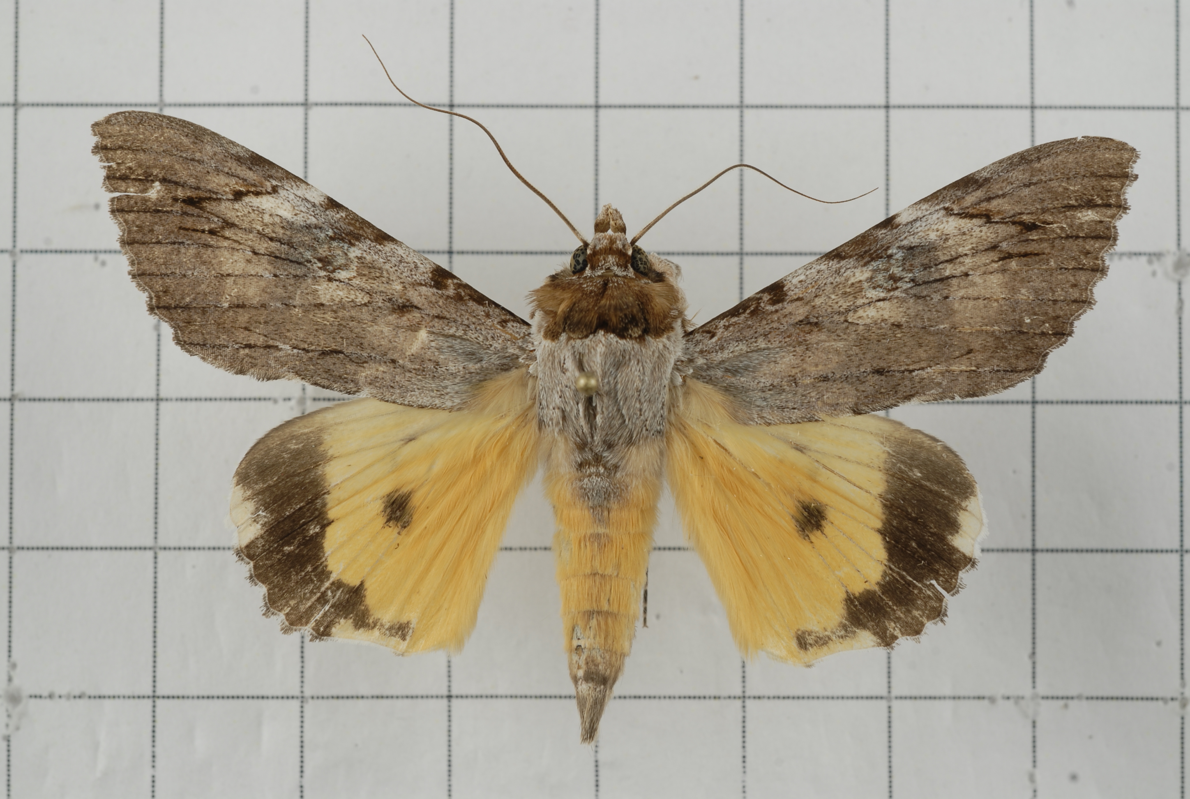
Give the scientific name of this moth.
Paracatocala macula macula
